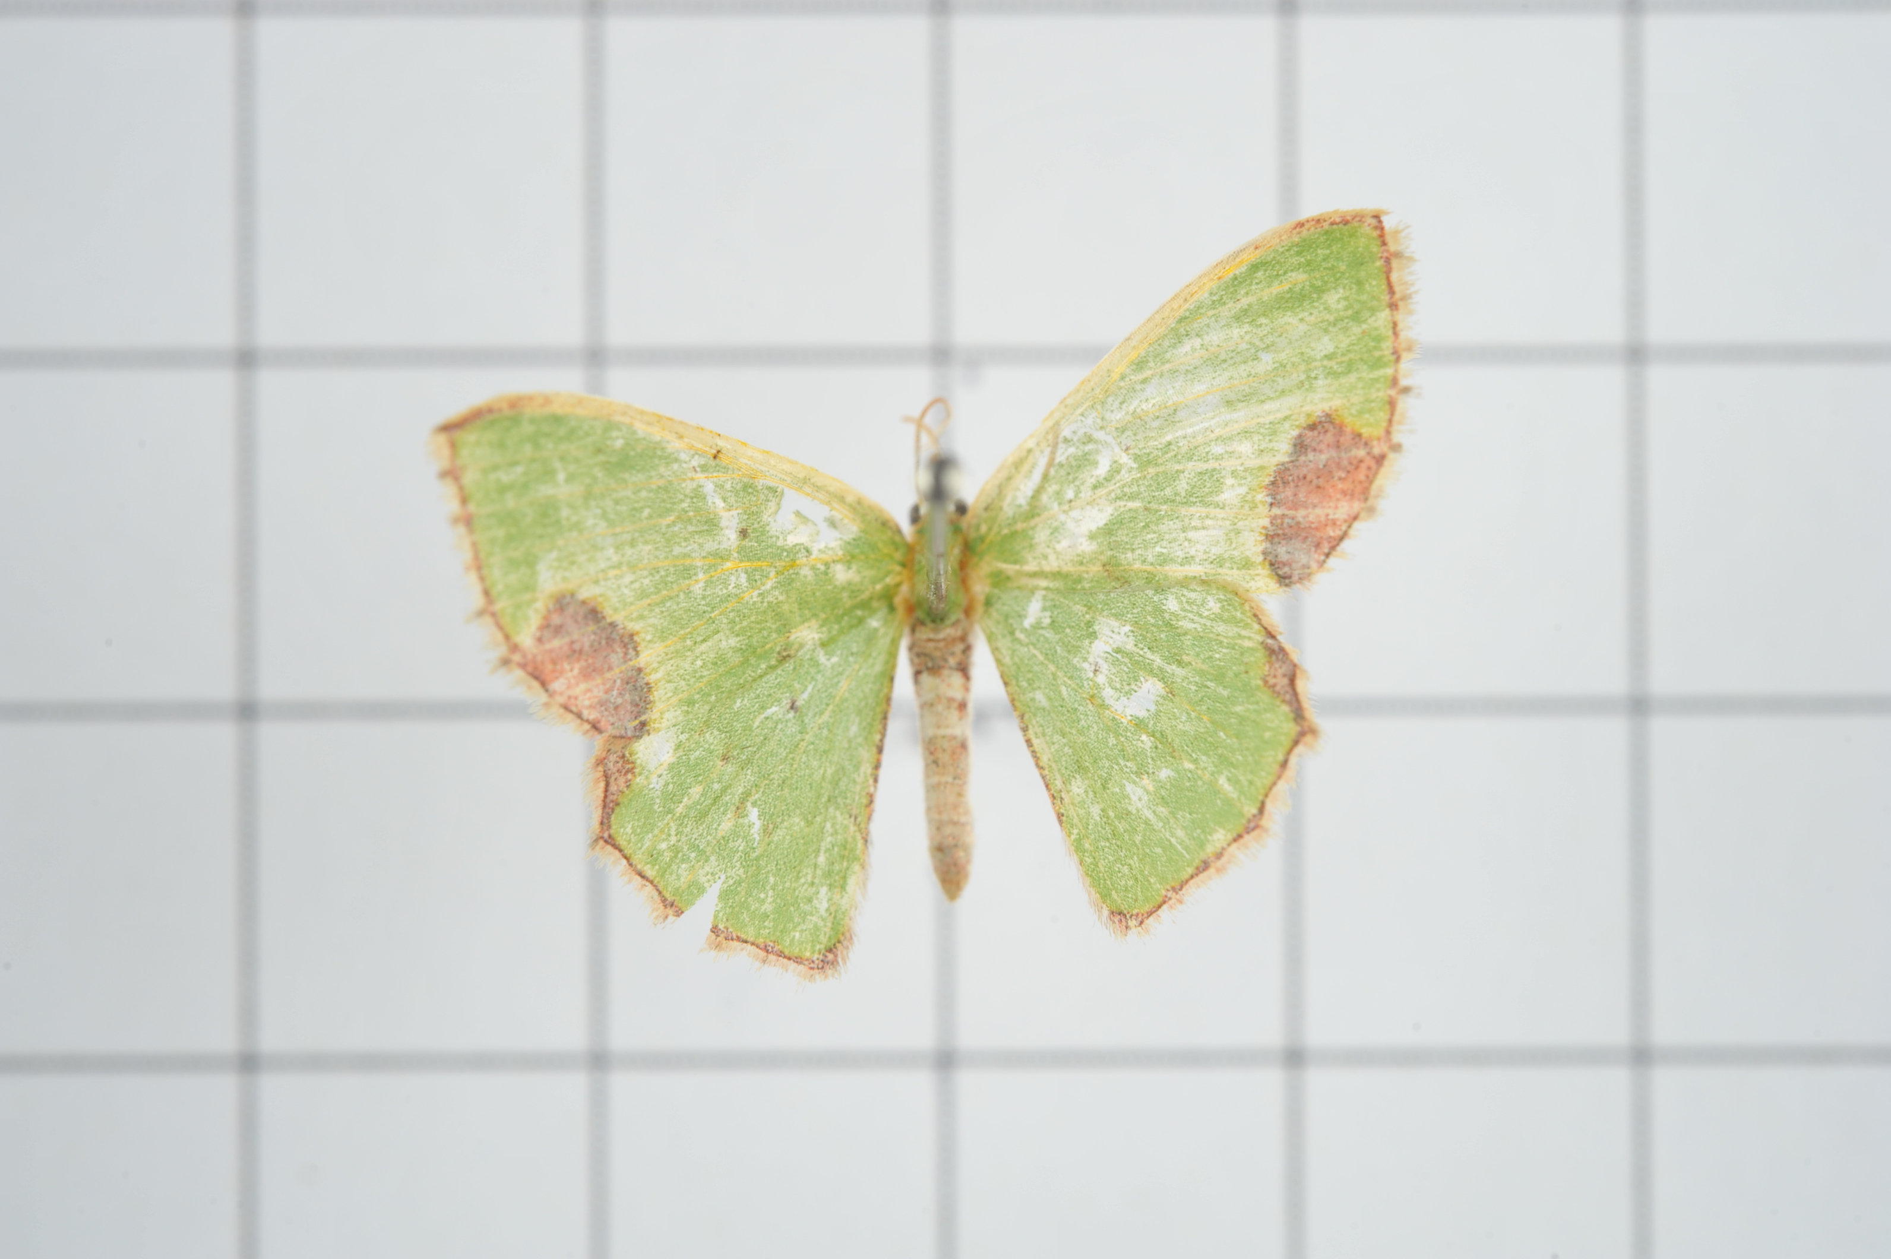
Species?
Spaniocentra hollowayi
